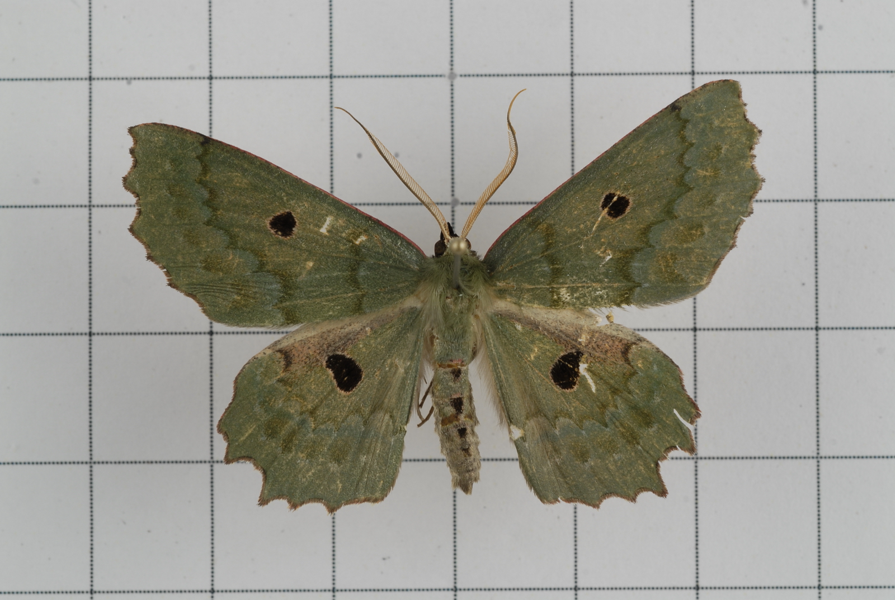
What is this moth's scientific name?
Chlorodontopera discospilata
